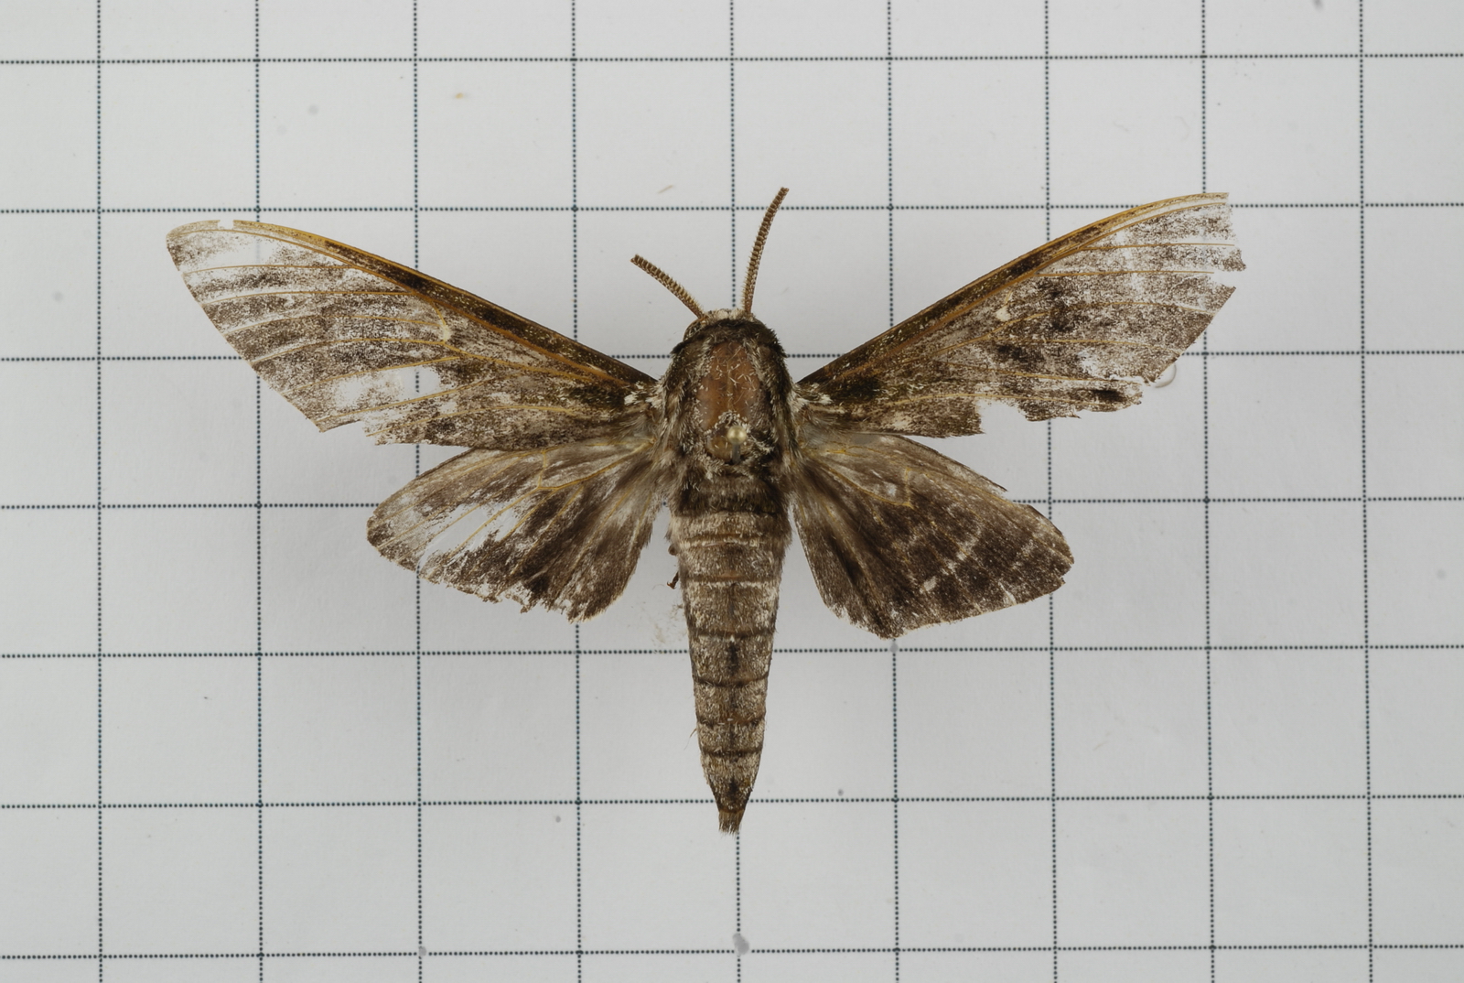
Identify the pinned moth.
Dolbina formosana
